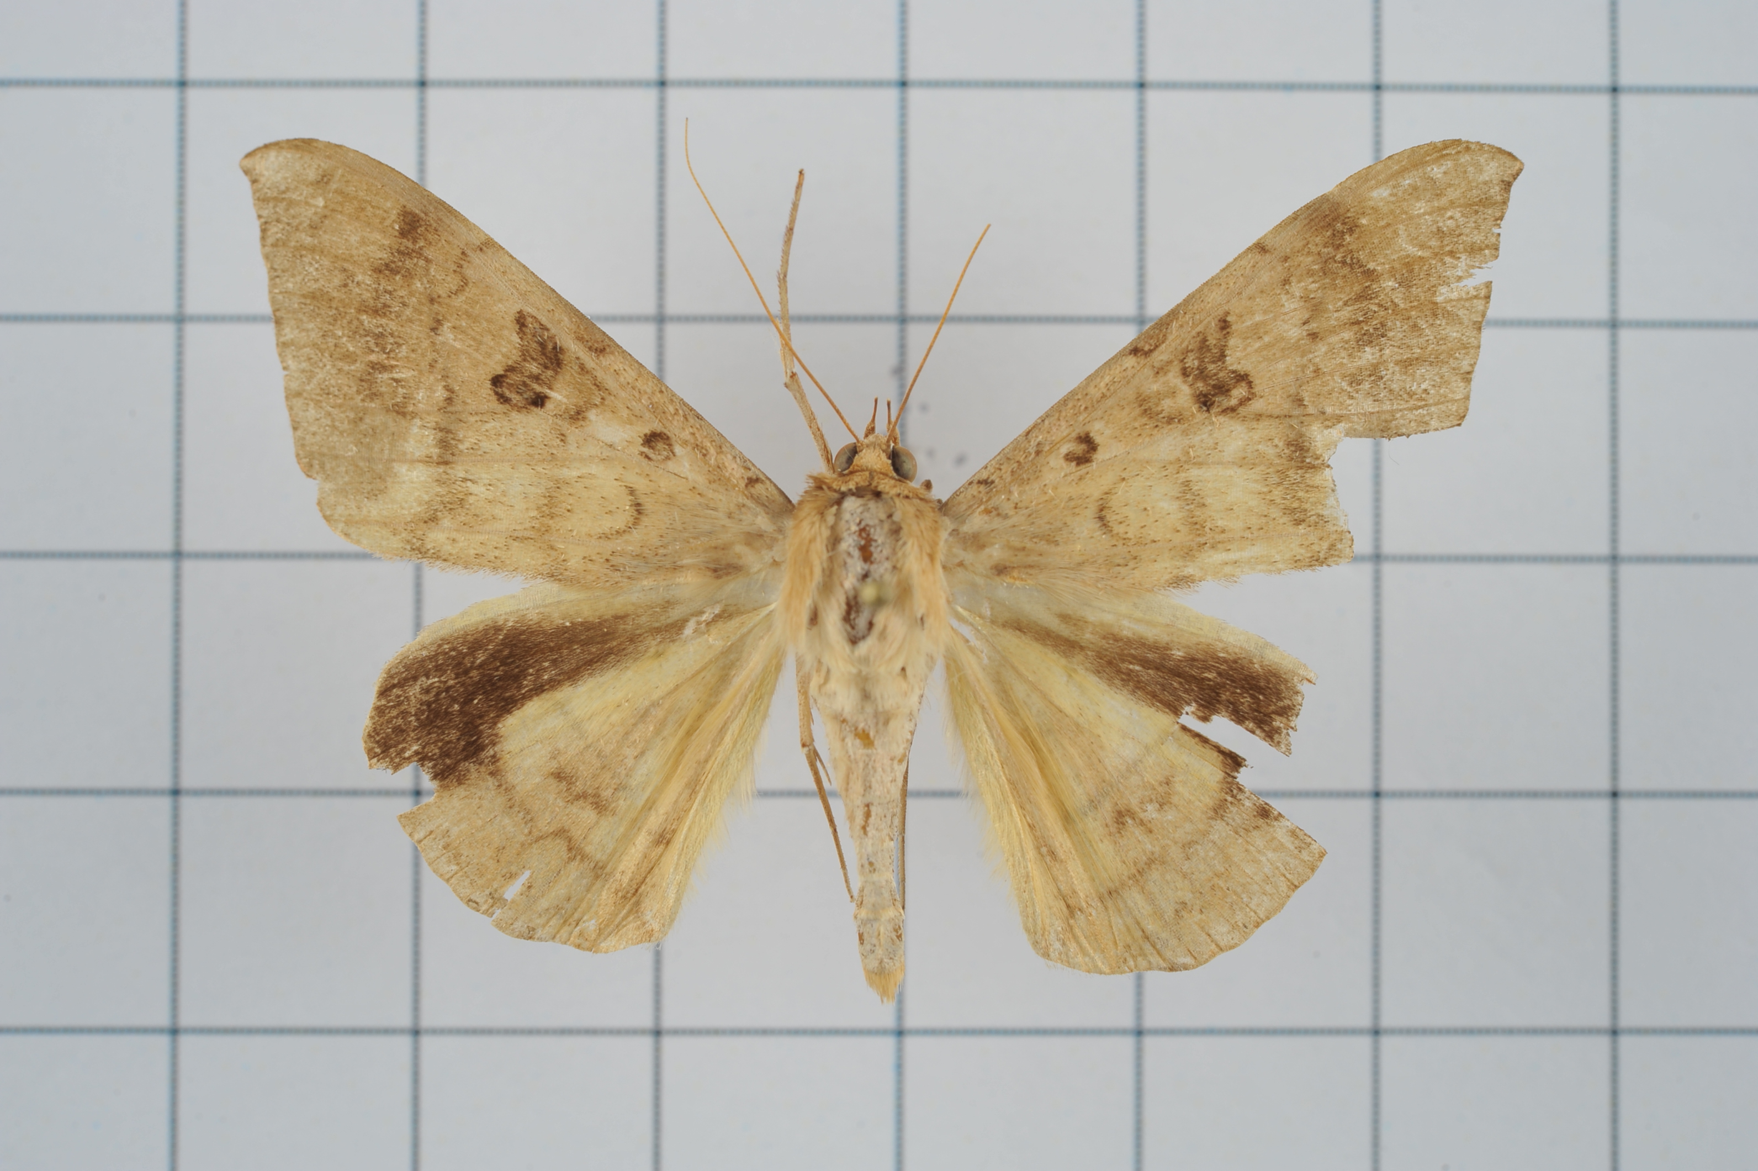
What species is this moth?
Oxyodes scrobiculata
